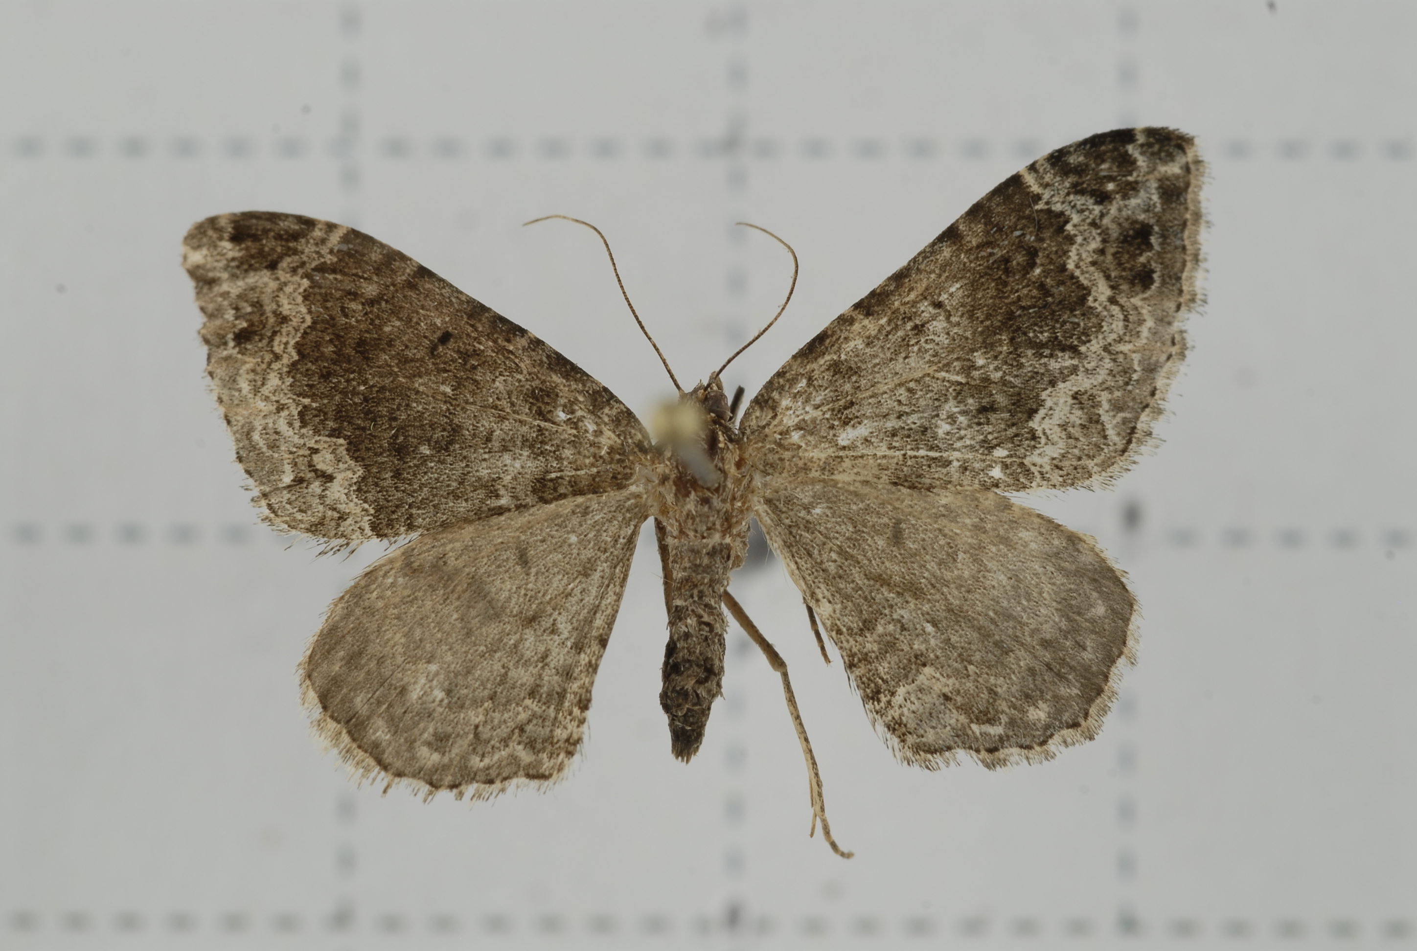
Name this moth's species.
Xanthorhoe saturata
